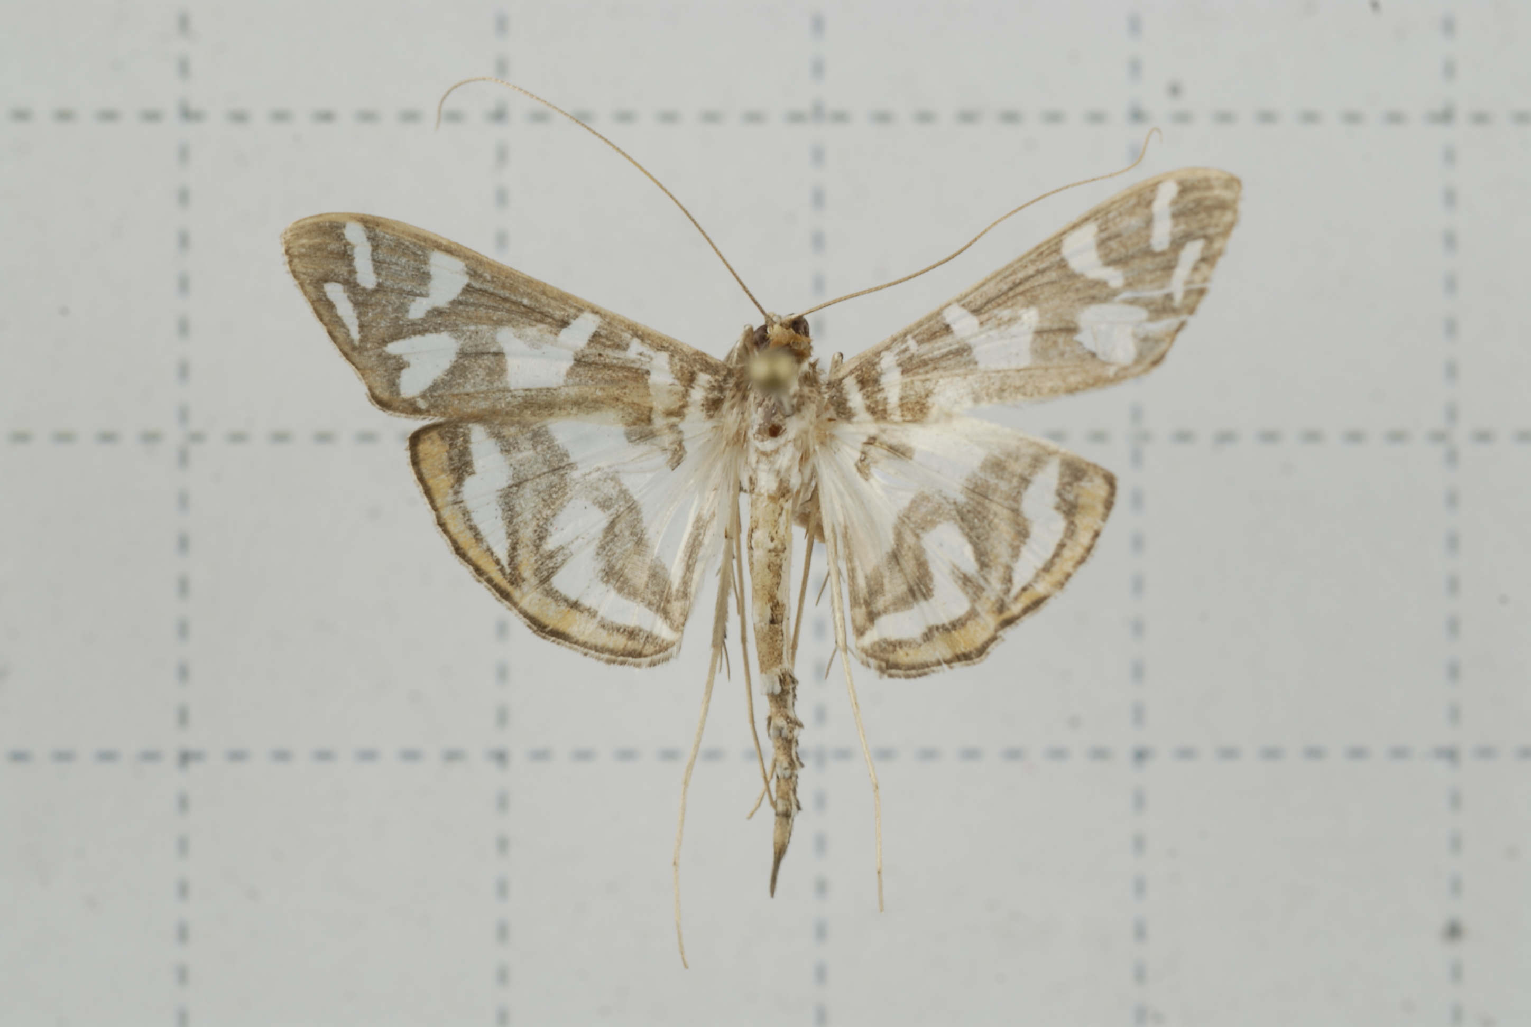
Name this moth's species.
Nausinoe perspectata
